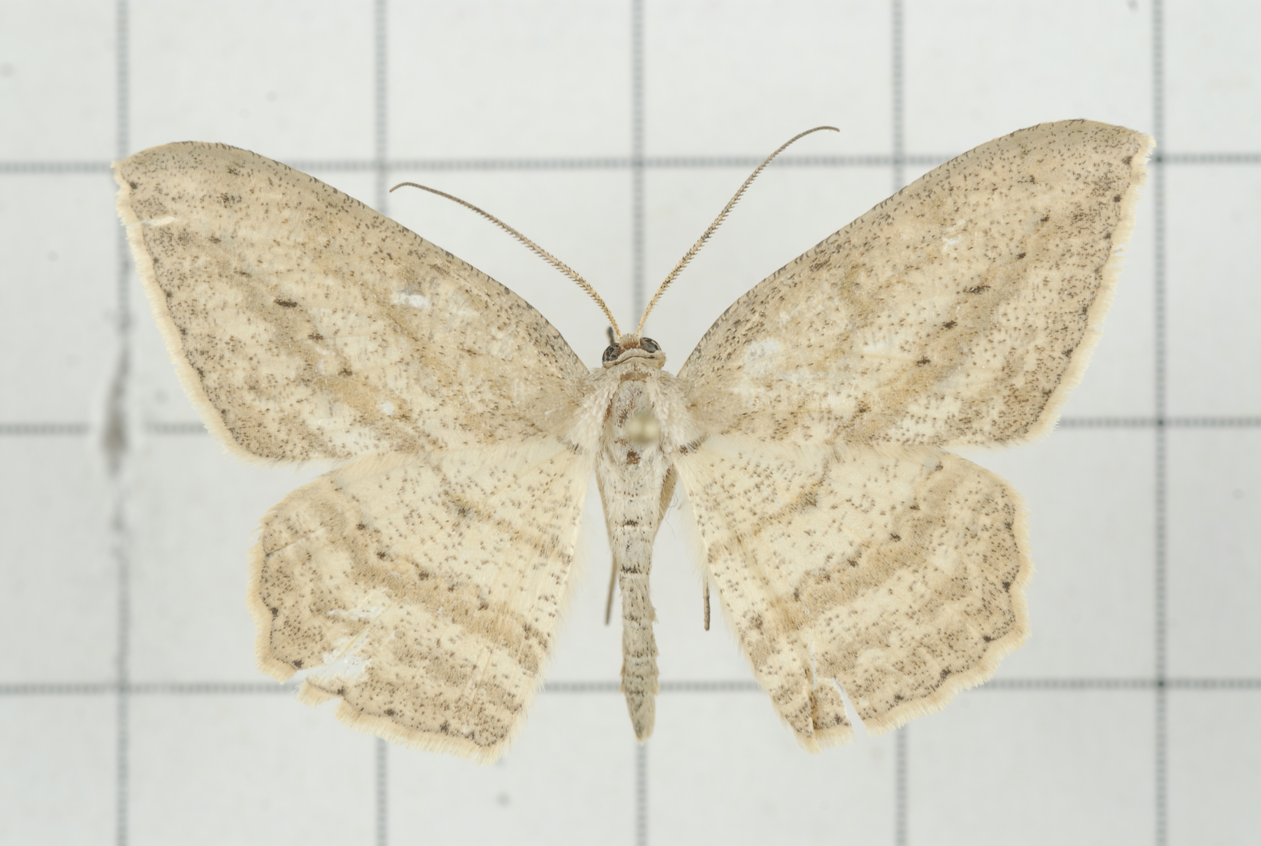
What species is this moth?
Calletaera obliquata
